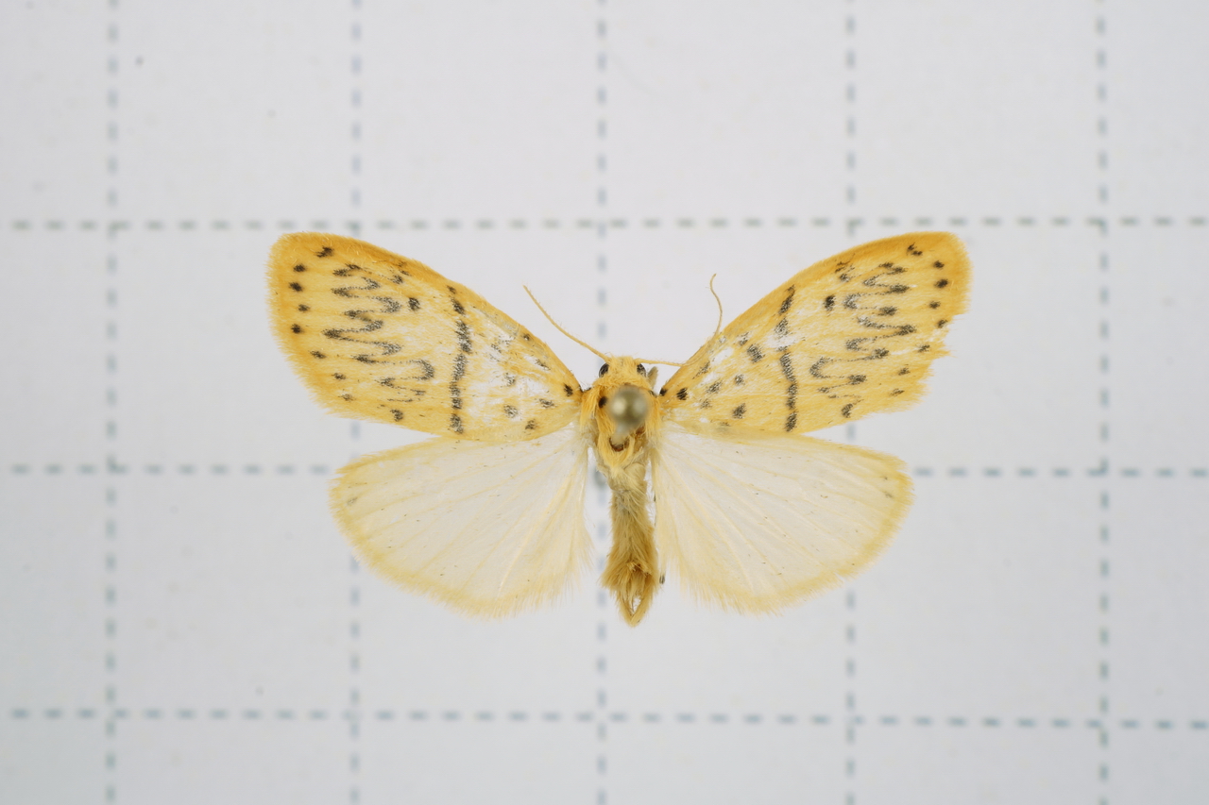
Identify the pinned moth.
Huangilene alikangiae alikangiae
